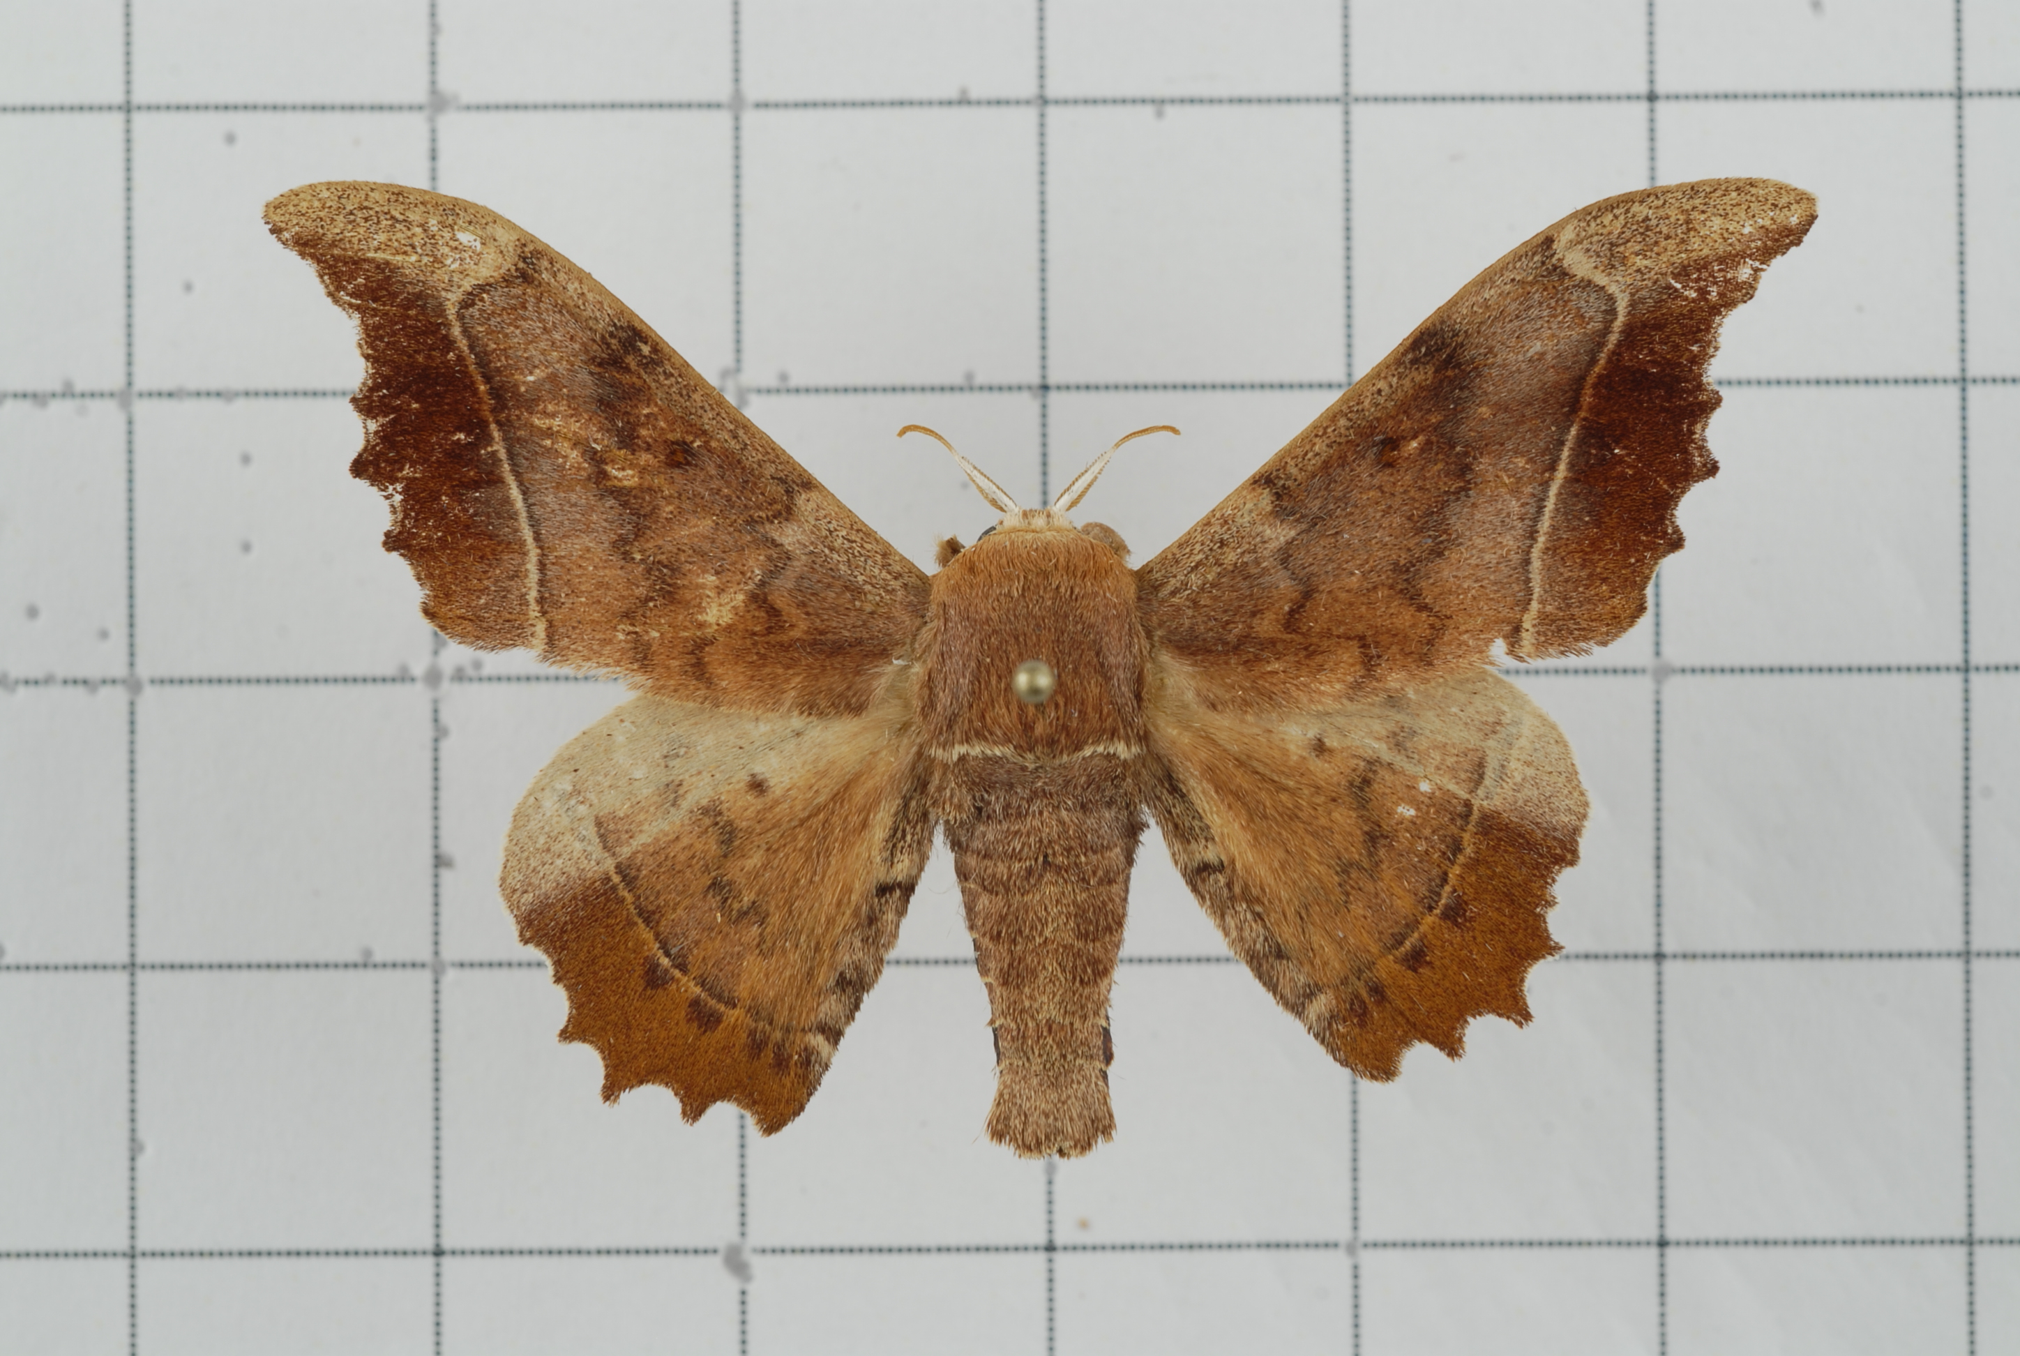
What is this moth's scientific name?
Oberthueria formosibia
